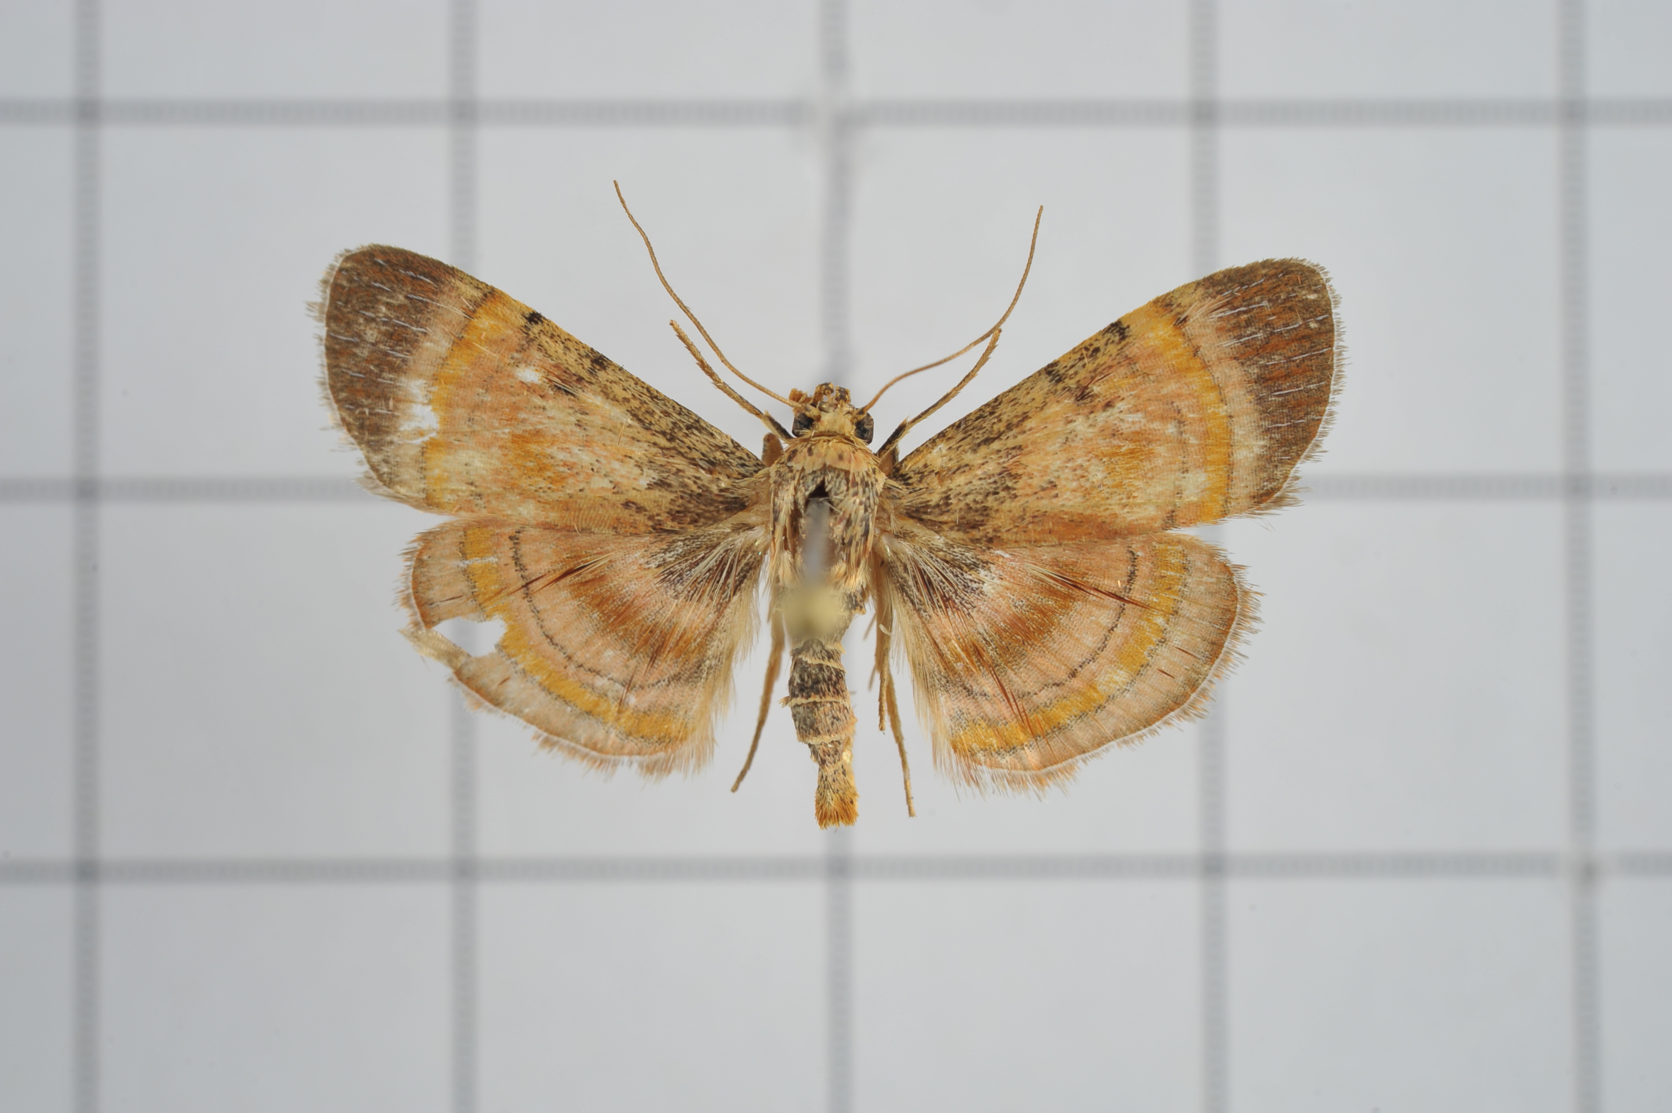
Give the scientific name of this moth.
Lista haraldusalis
